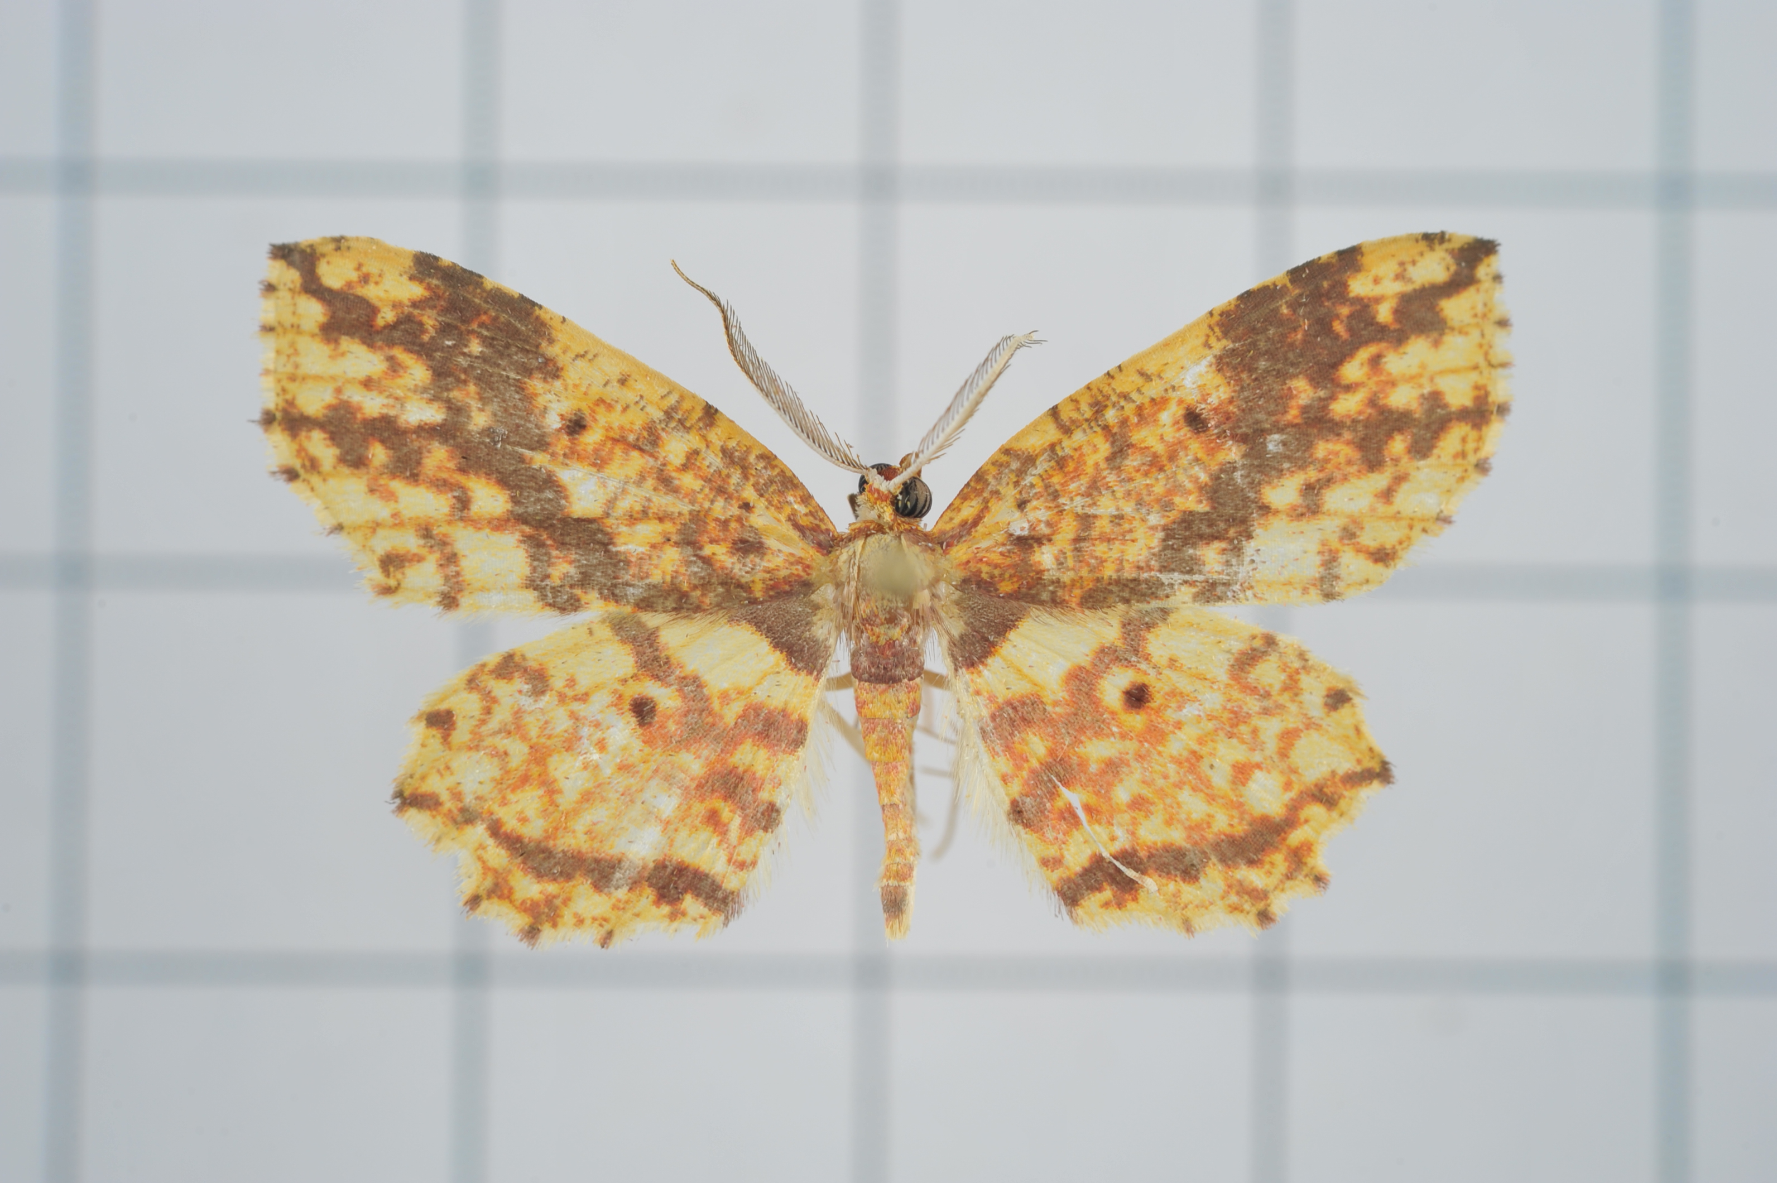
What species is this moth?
Yashmakia suffusa
